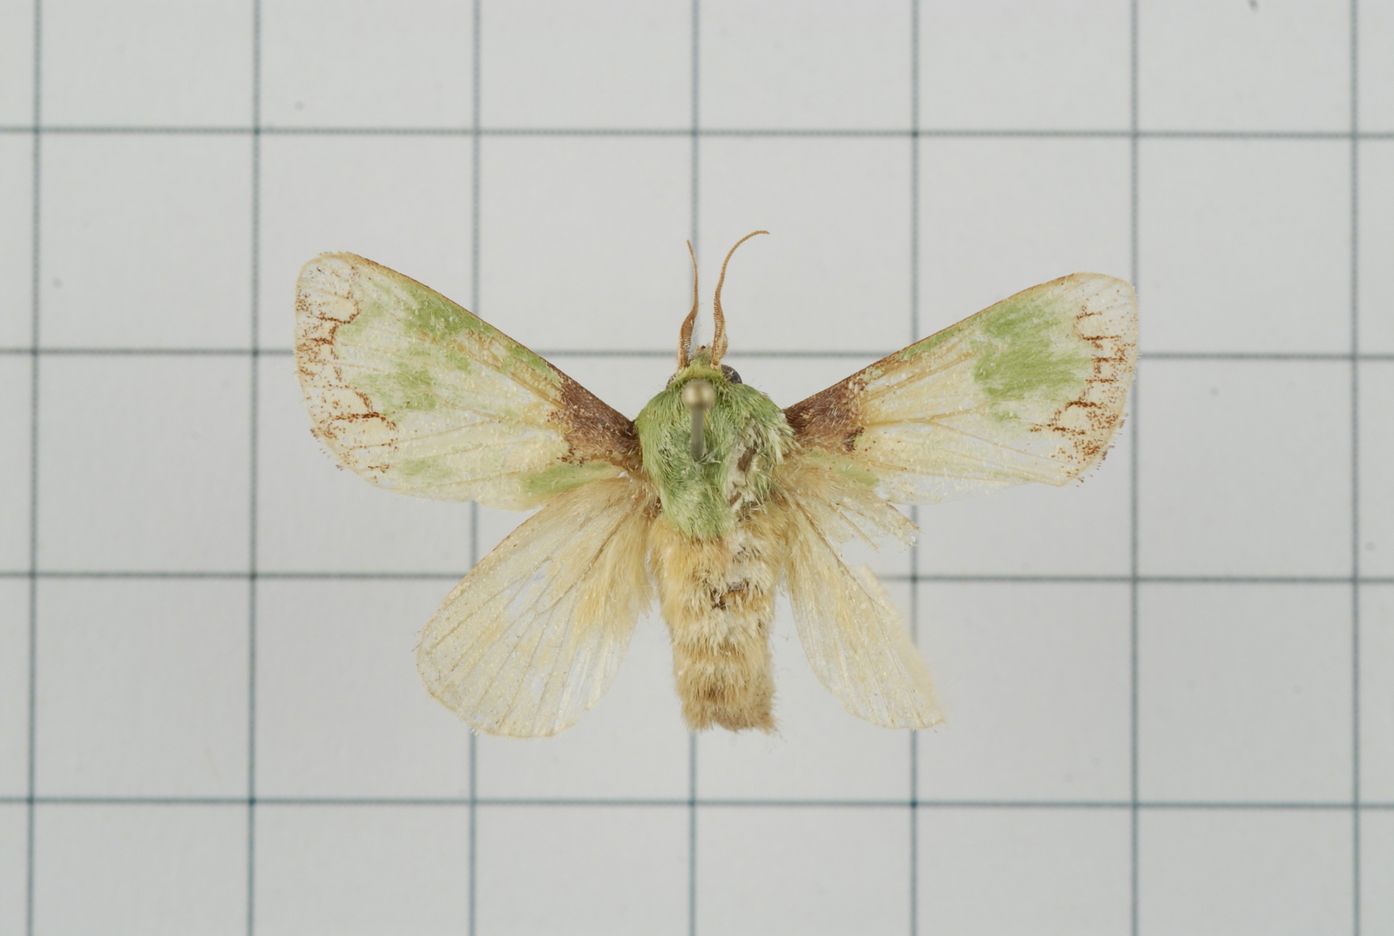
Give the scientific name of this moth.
Parasa consocia
